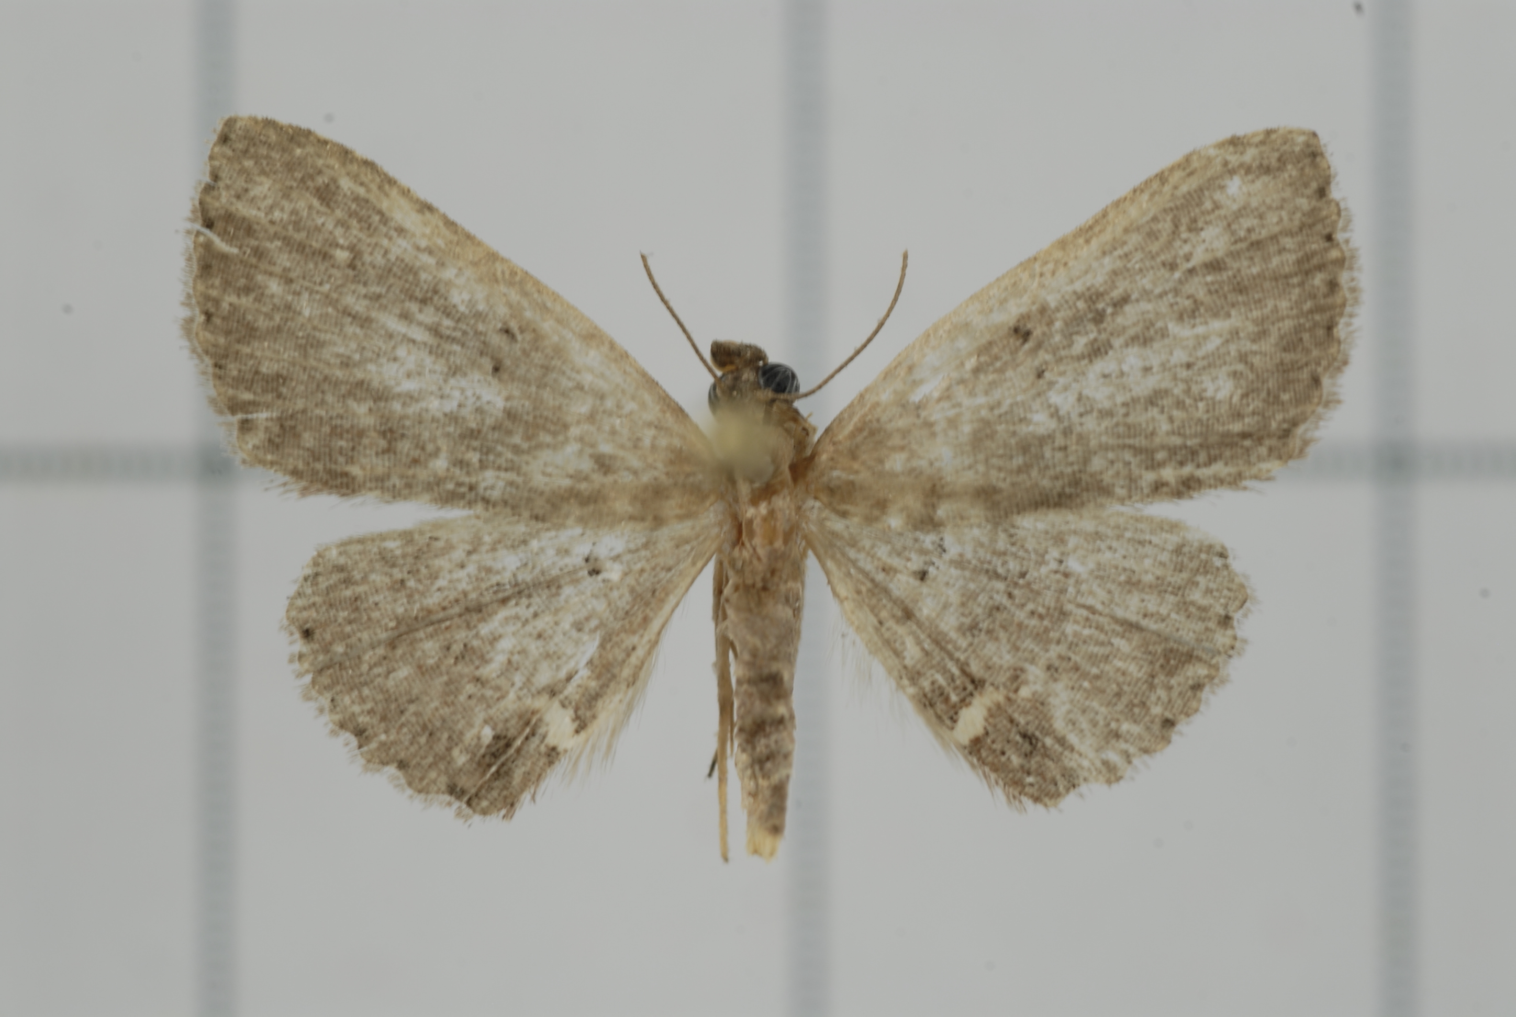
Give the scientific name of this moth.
Nechesia albodentata
